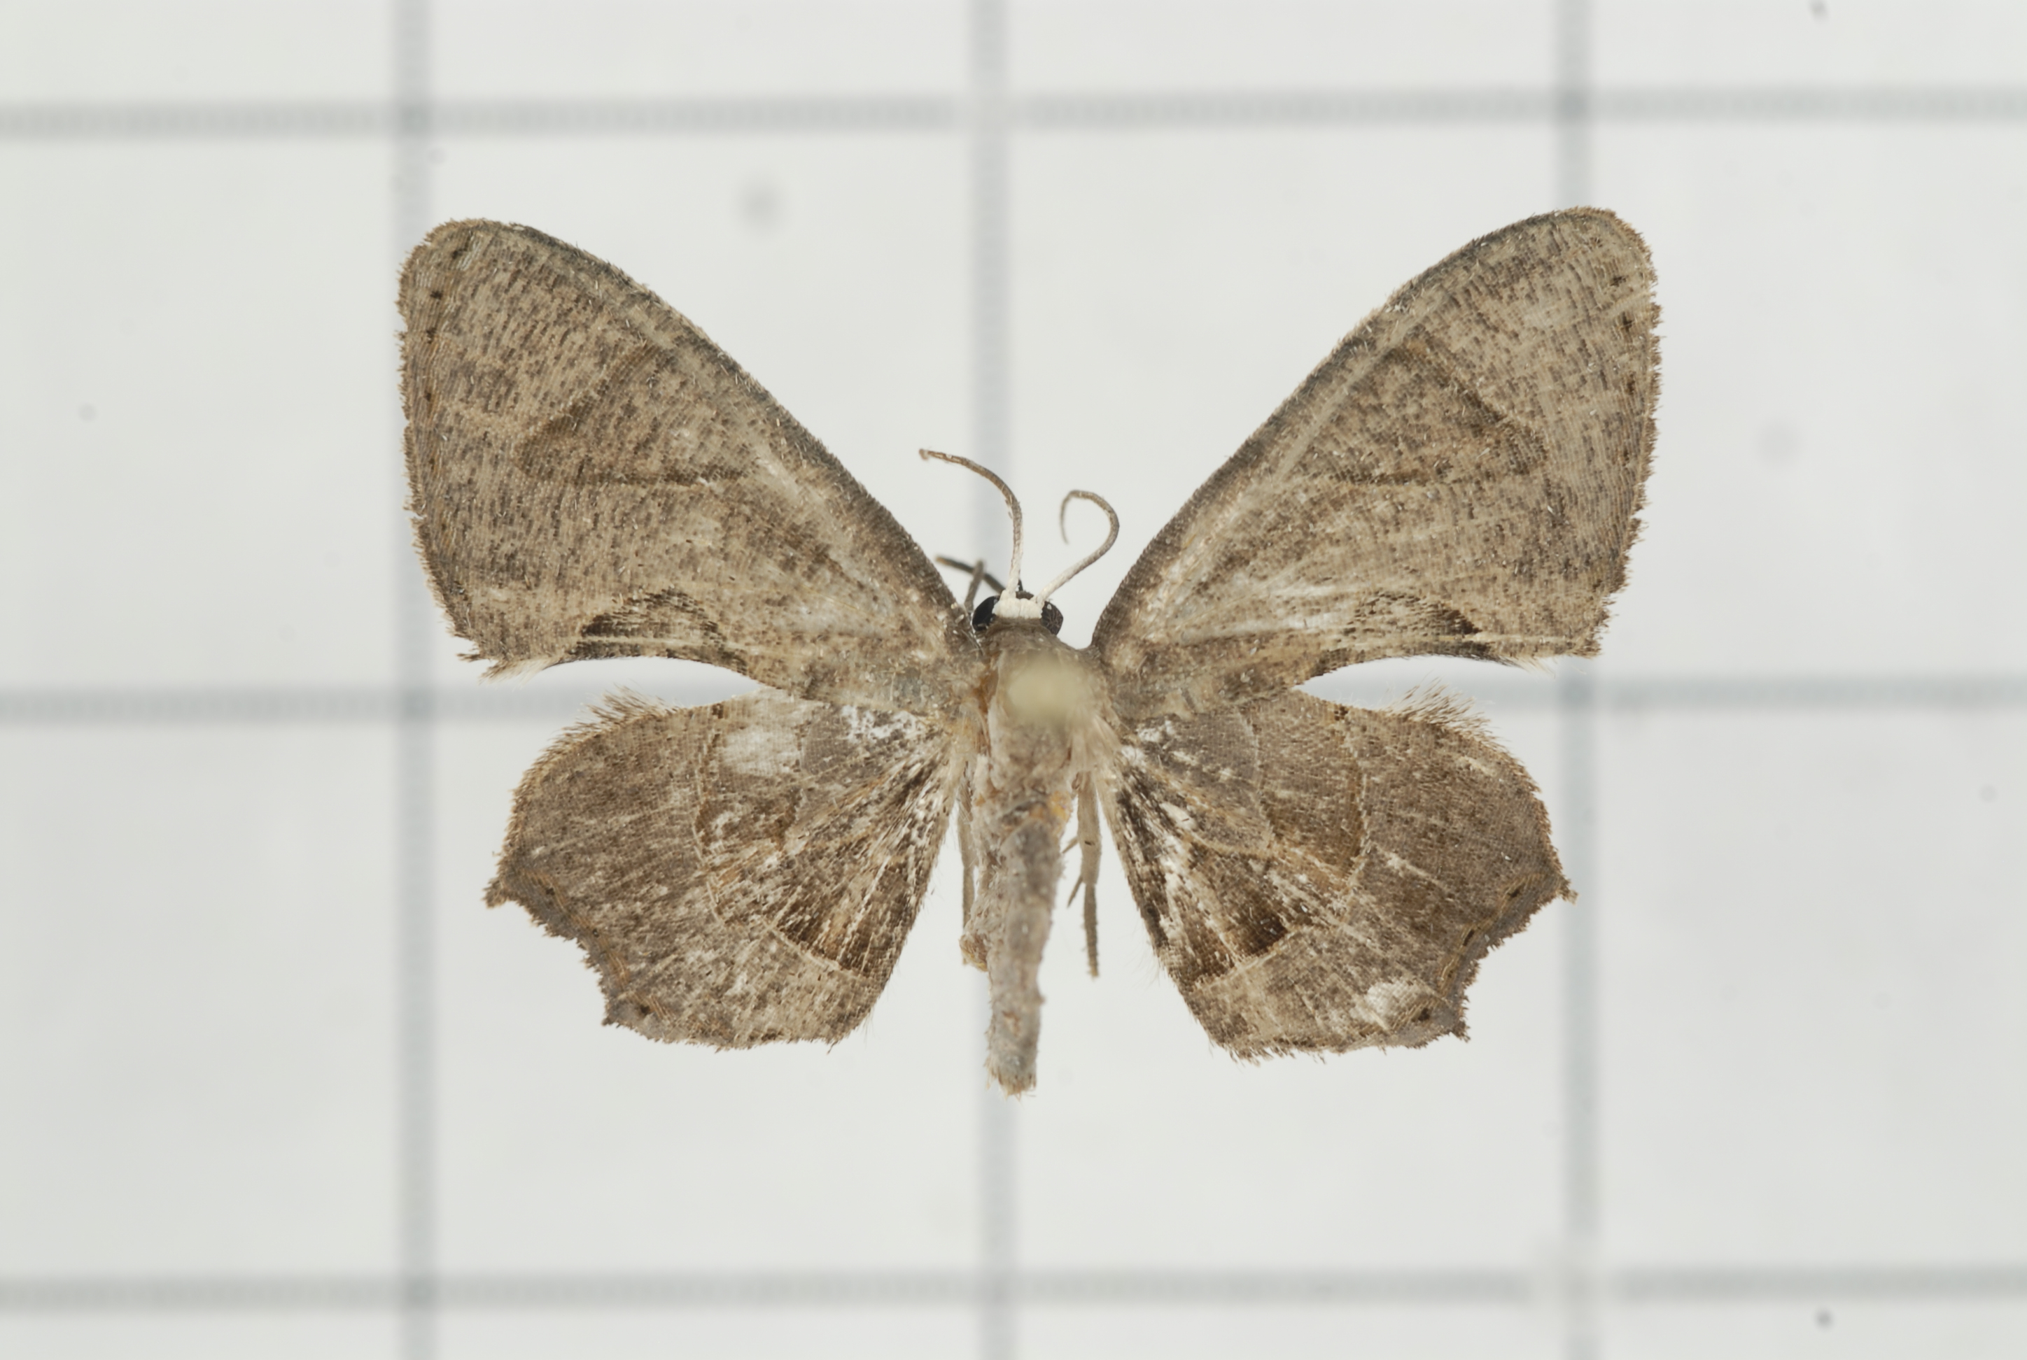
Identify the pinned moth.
Phazaca alikangensis
